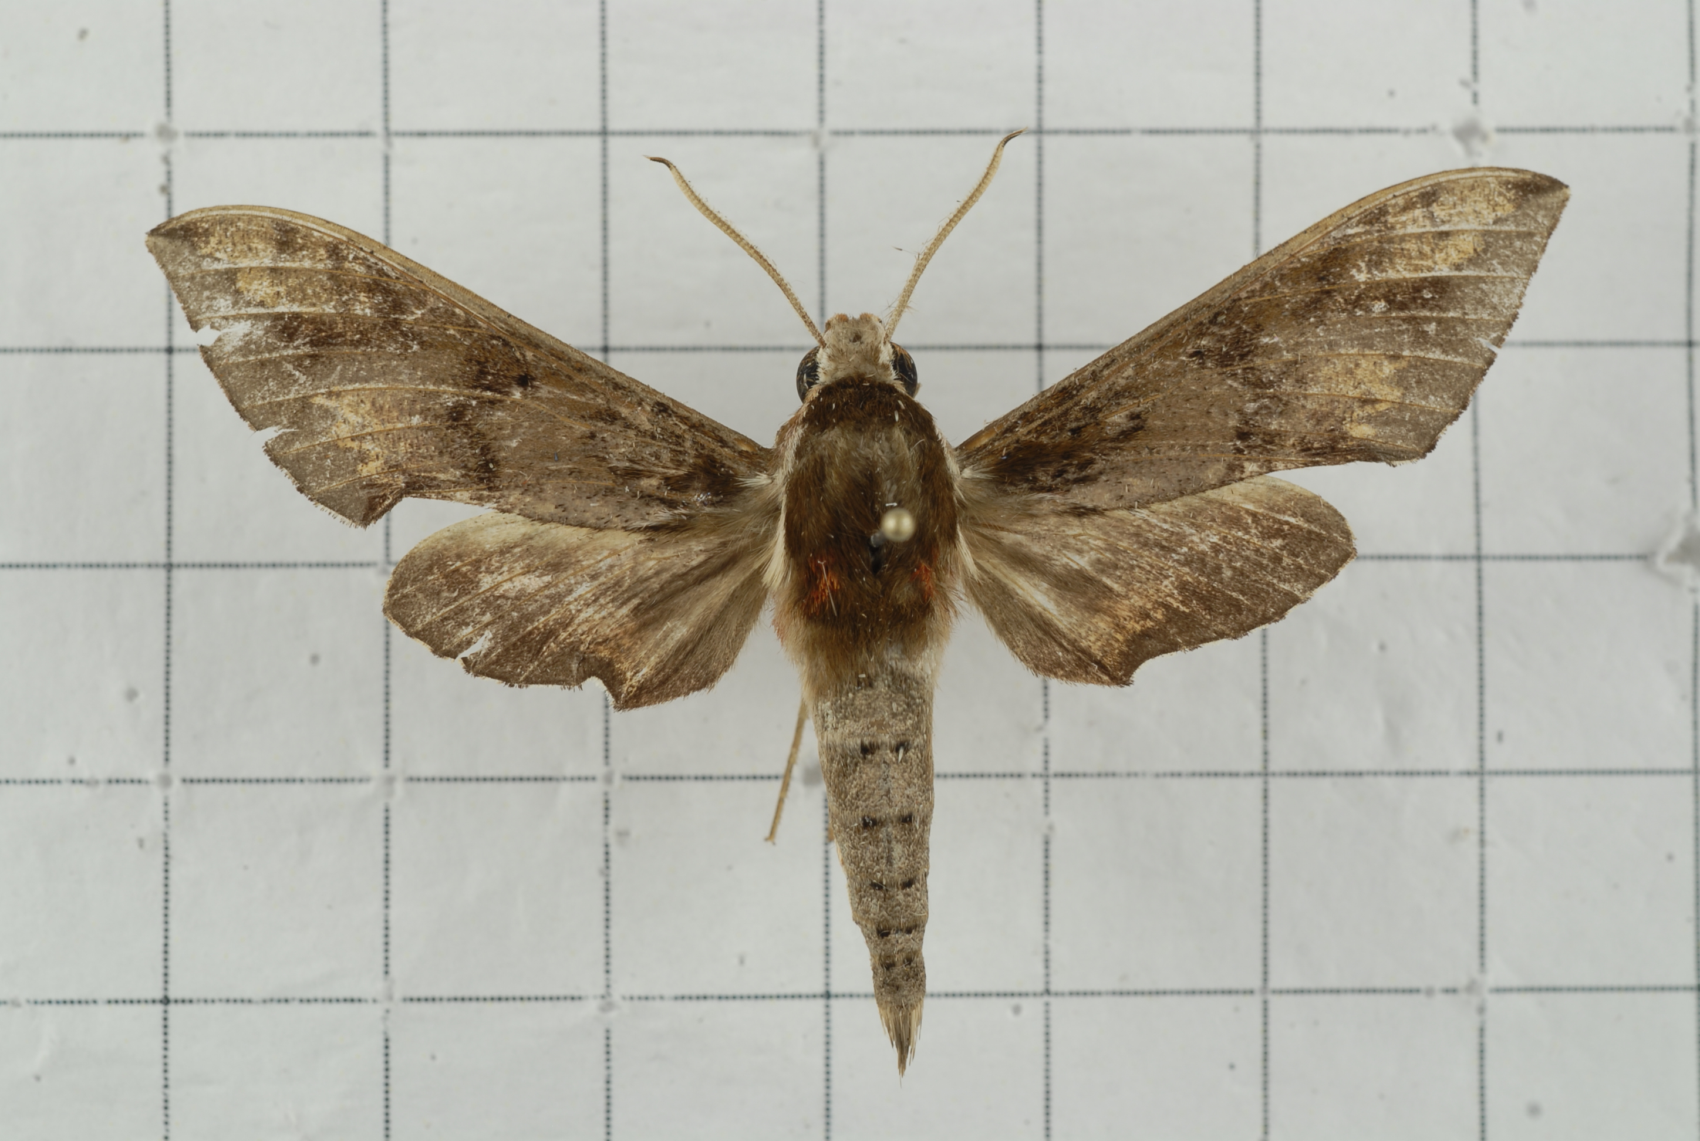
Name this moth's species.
Rhagastis binoculata
